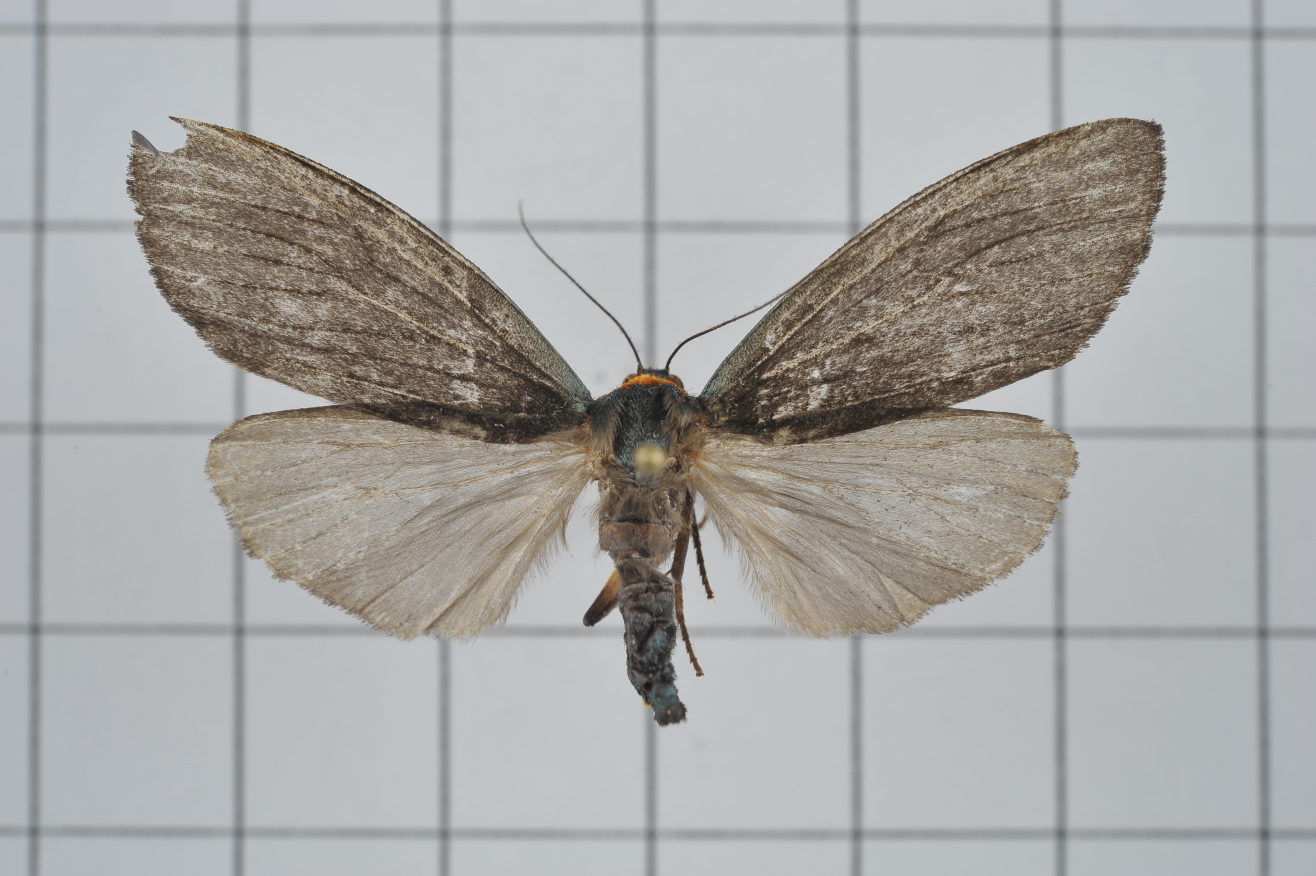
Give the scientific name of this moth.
Paraona staudingeri formosana
